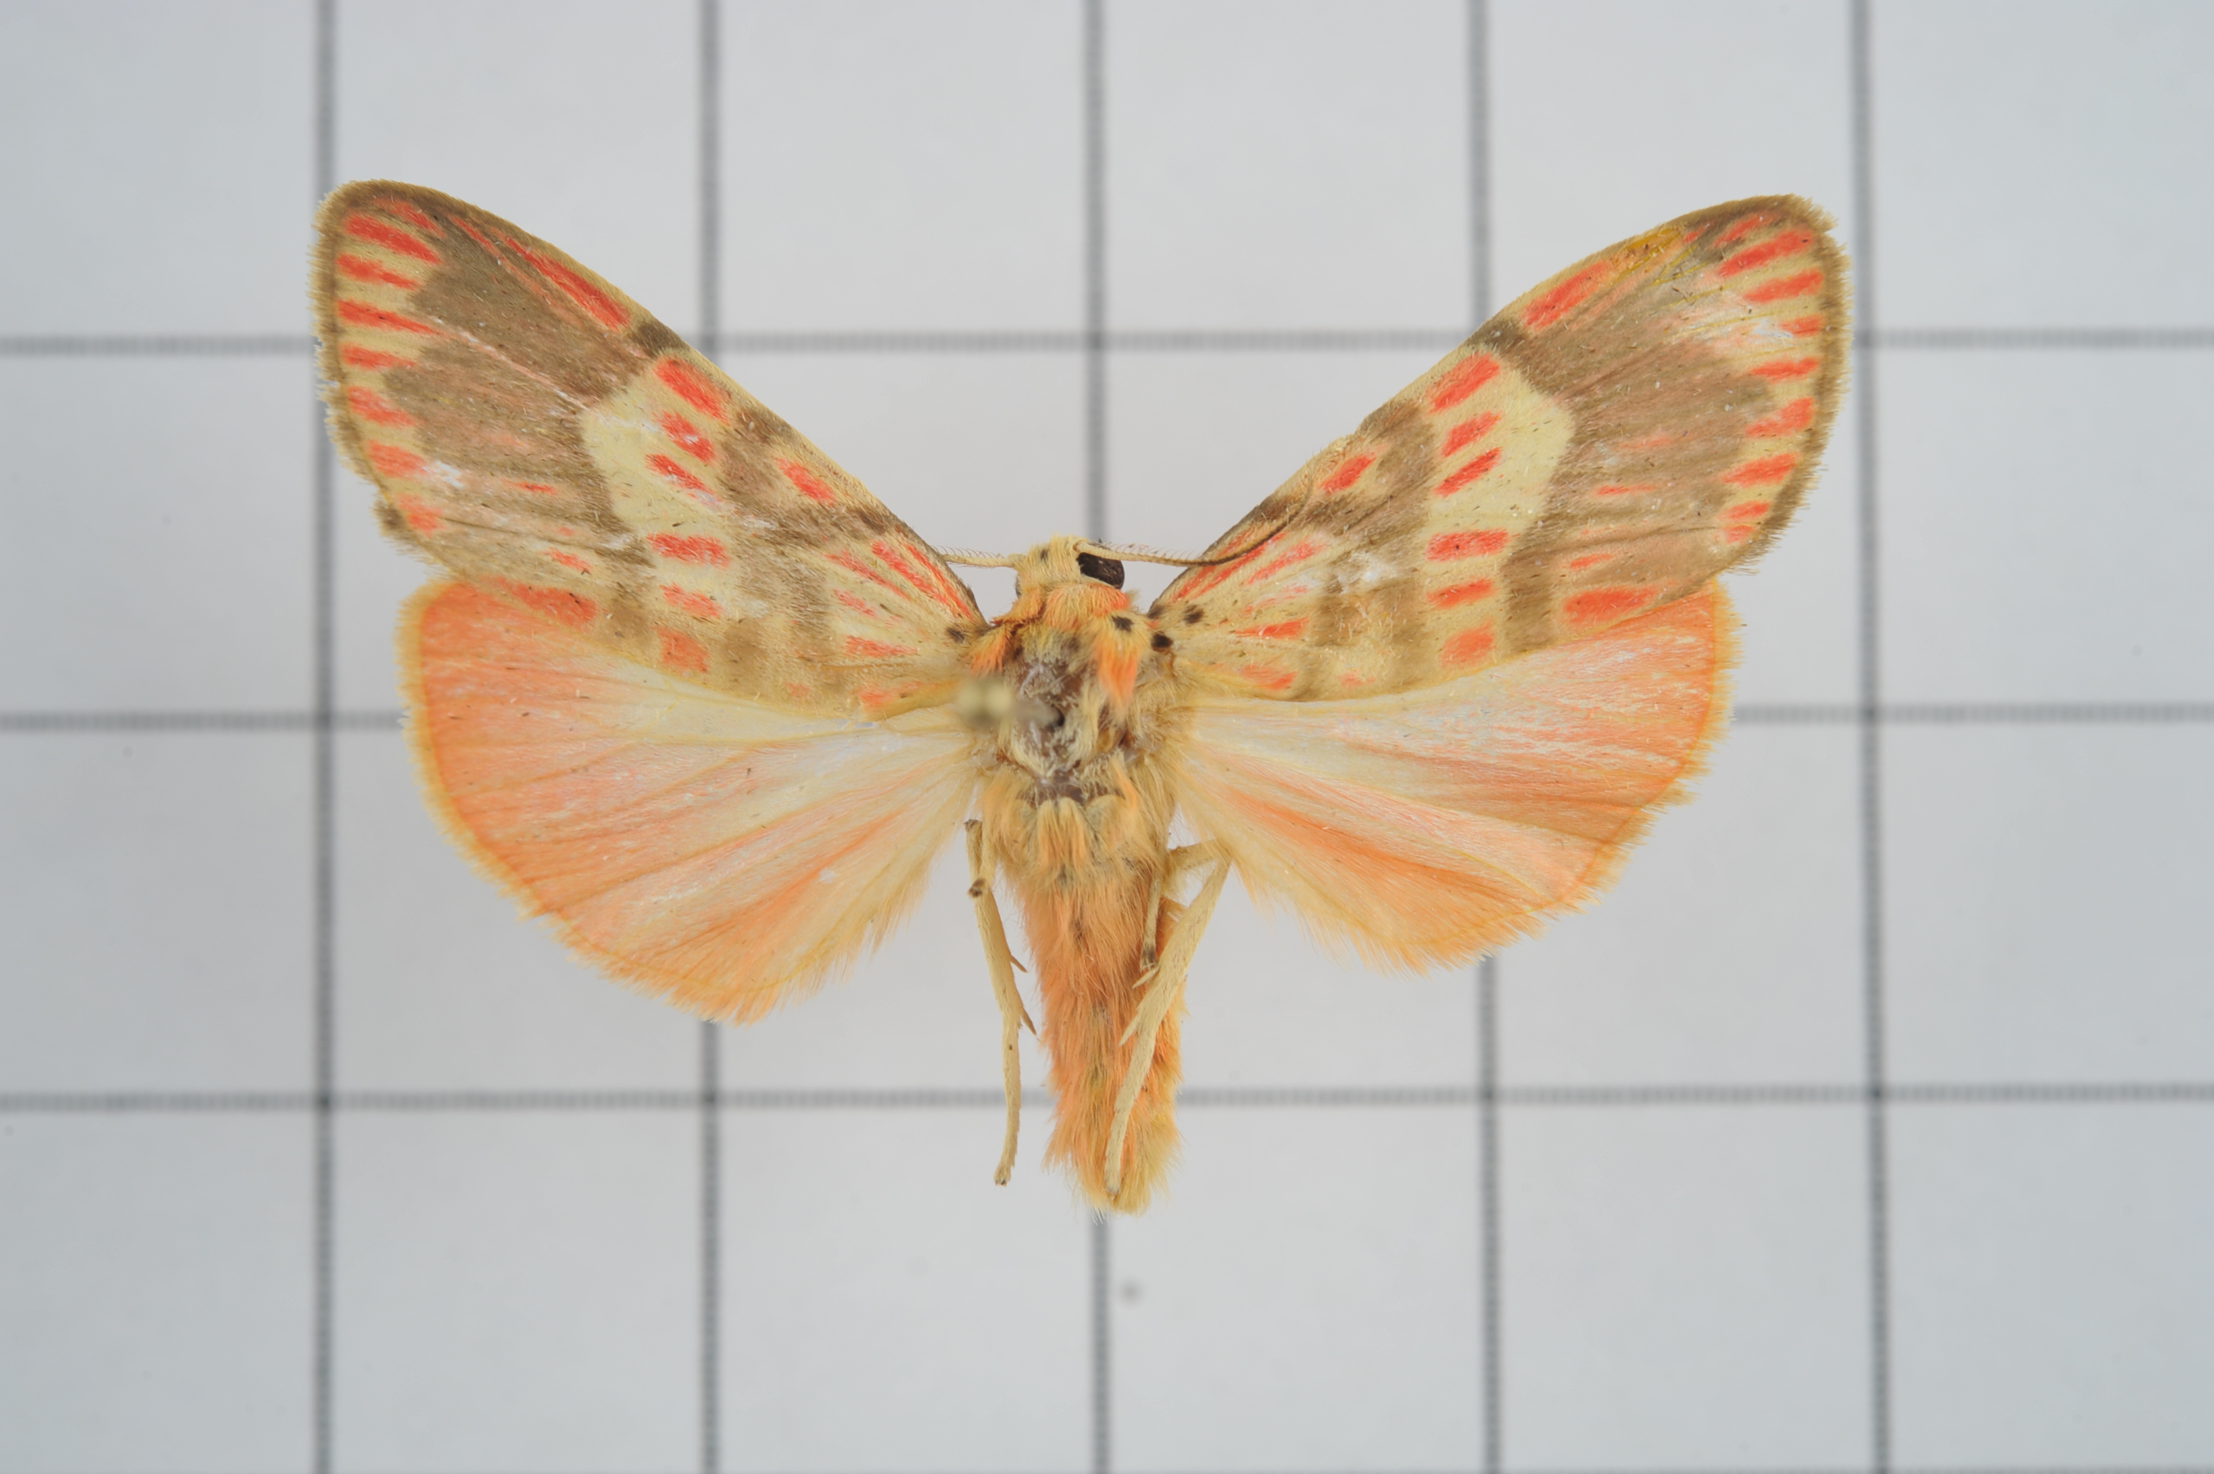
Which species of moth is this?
Barsine fuscozonata
